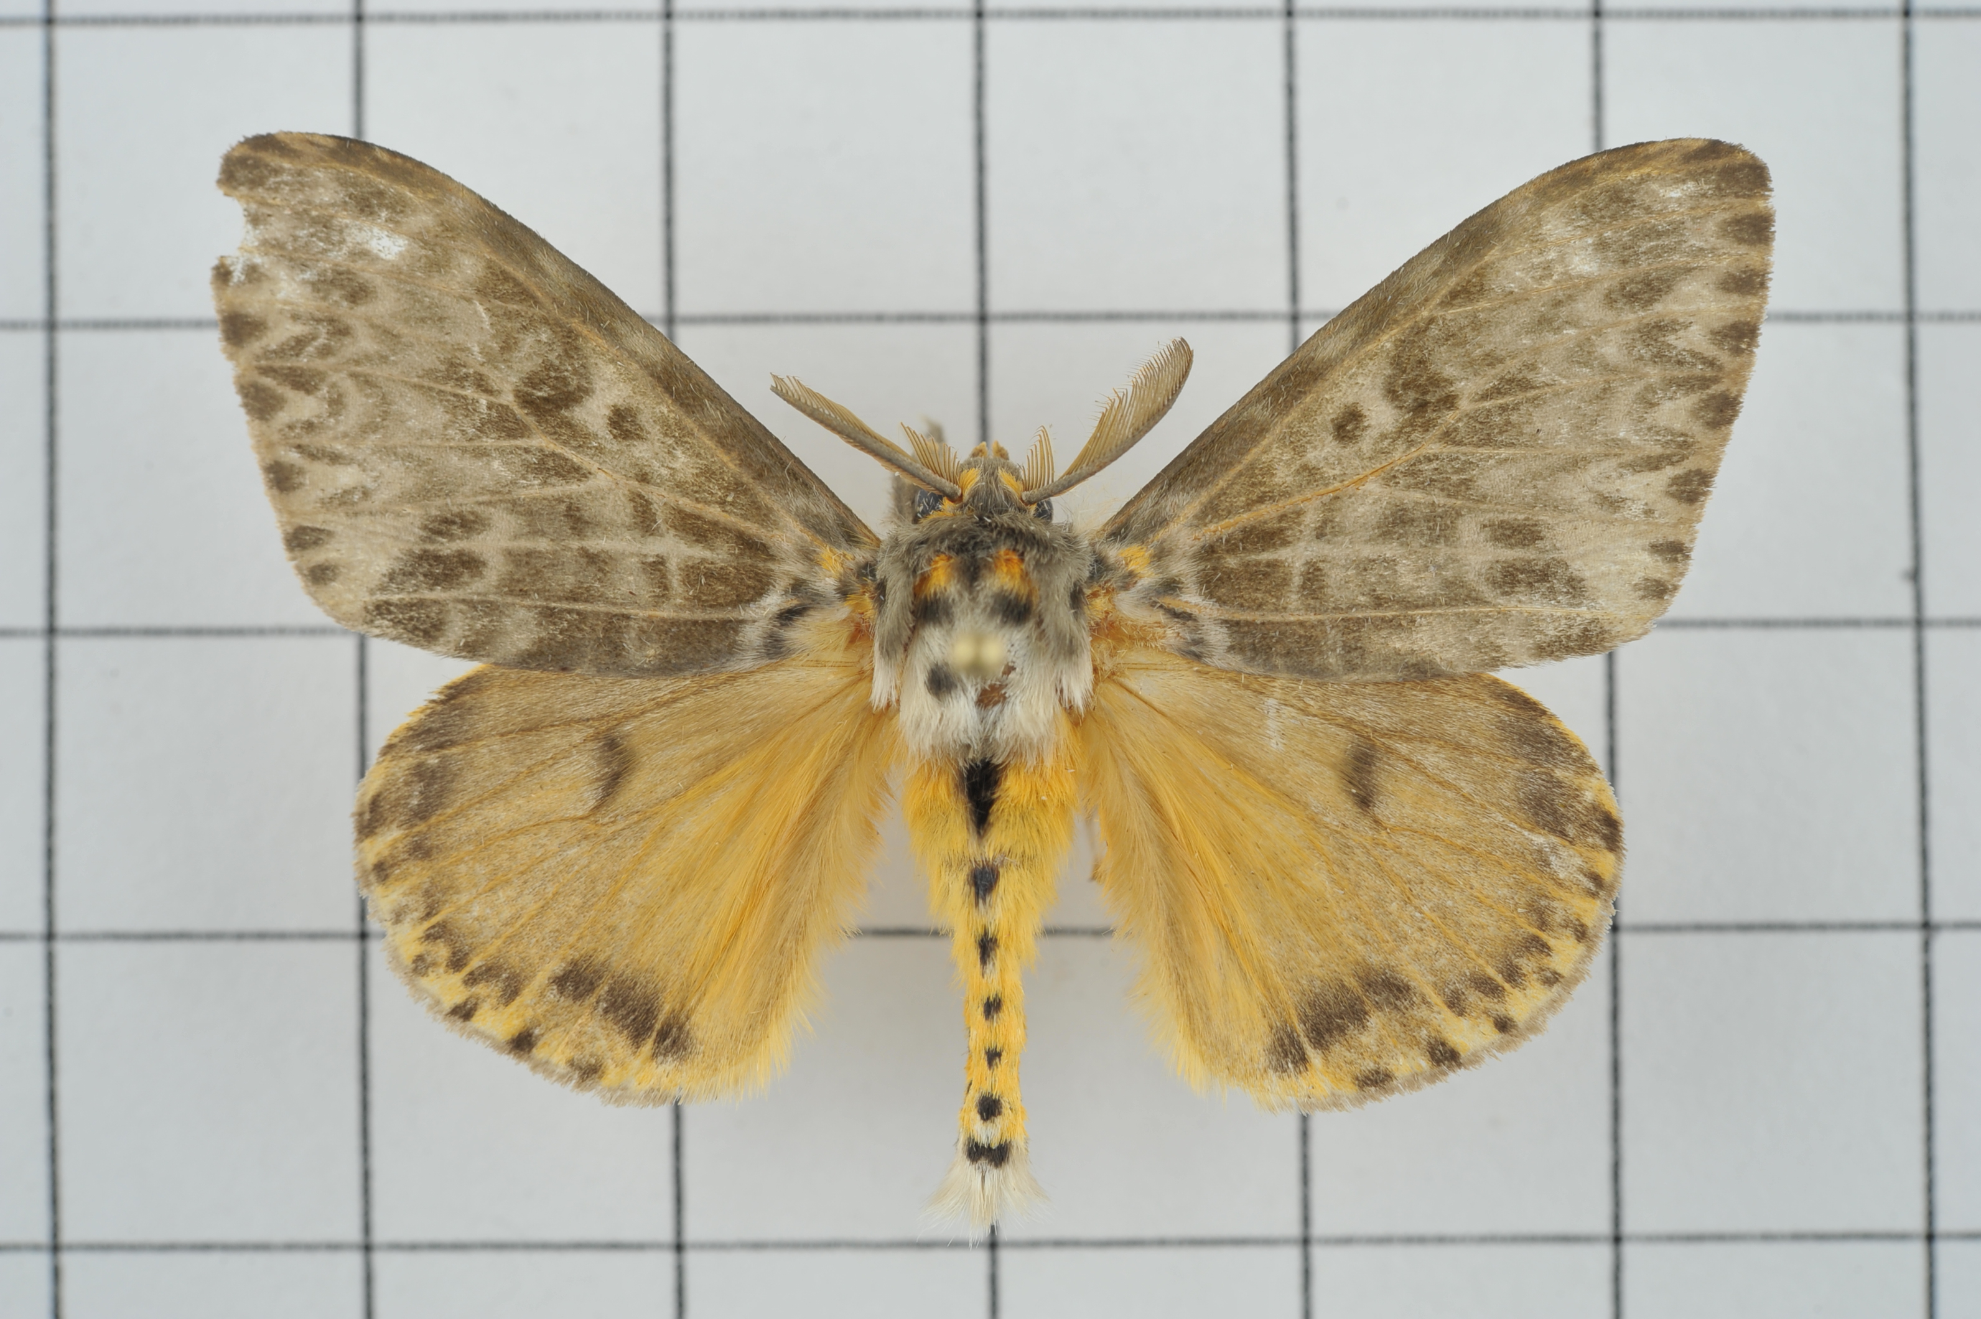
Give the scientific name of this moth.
Lymantria mathura subpallida
